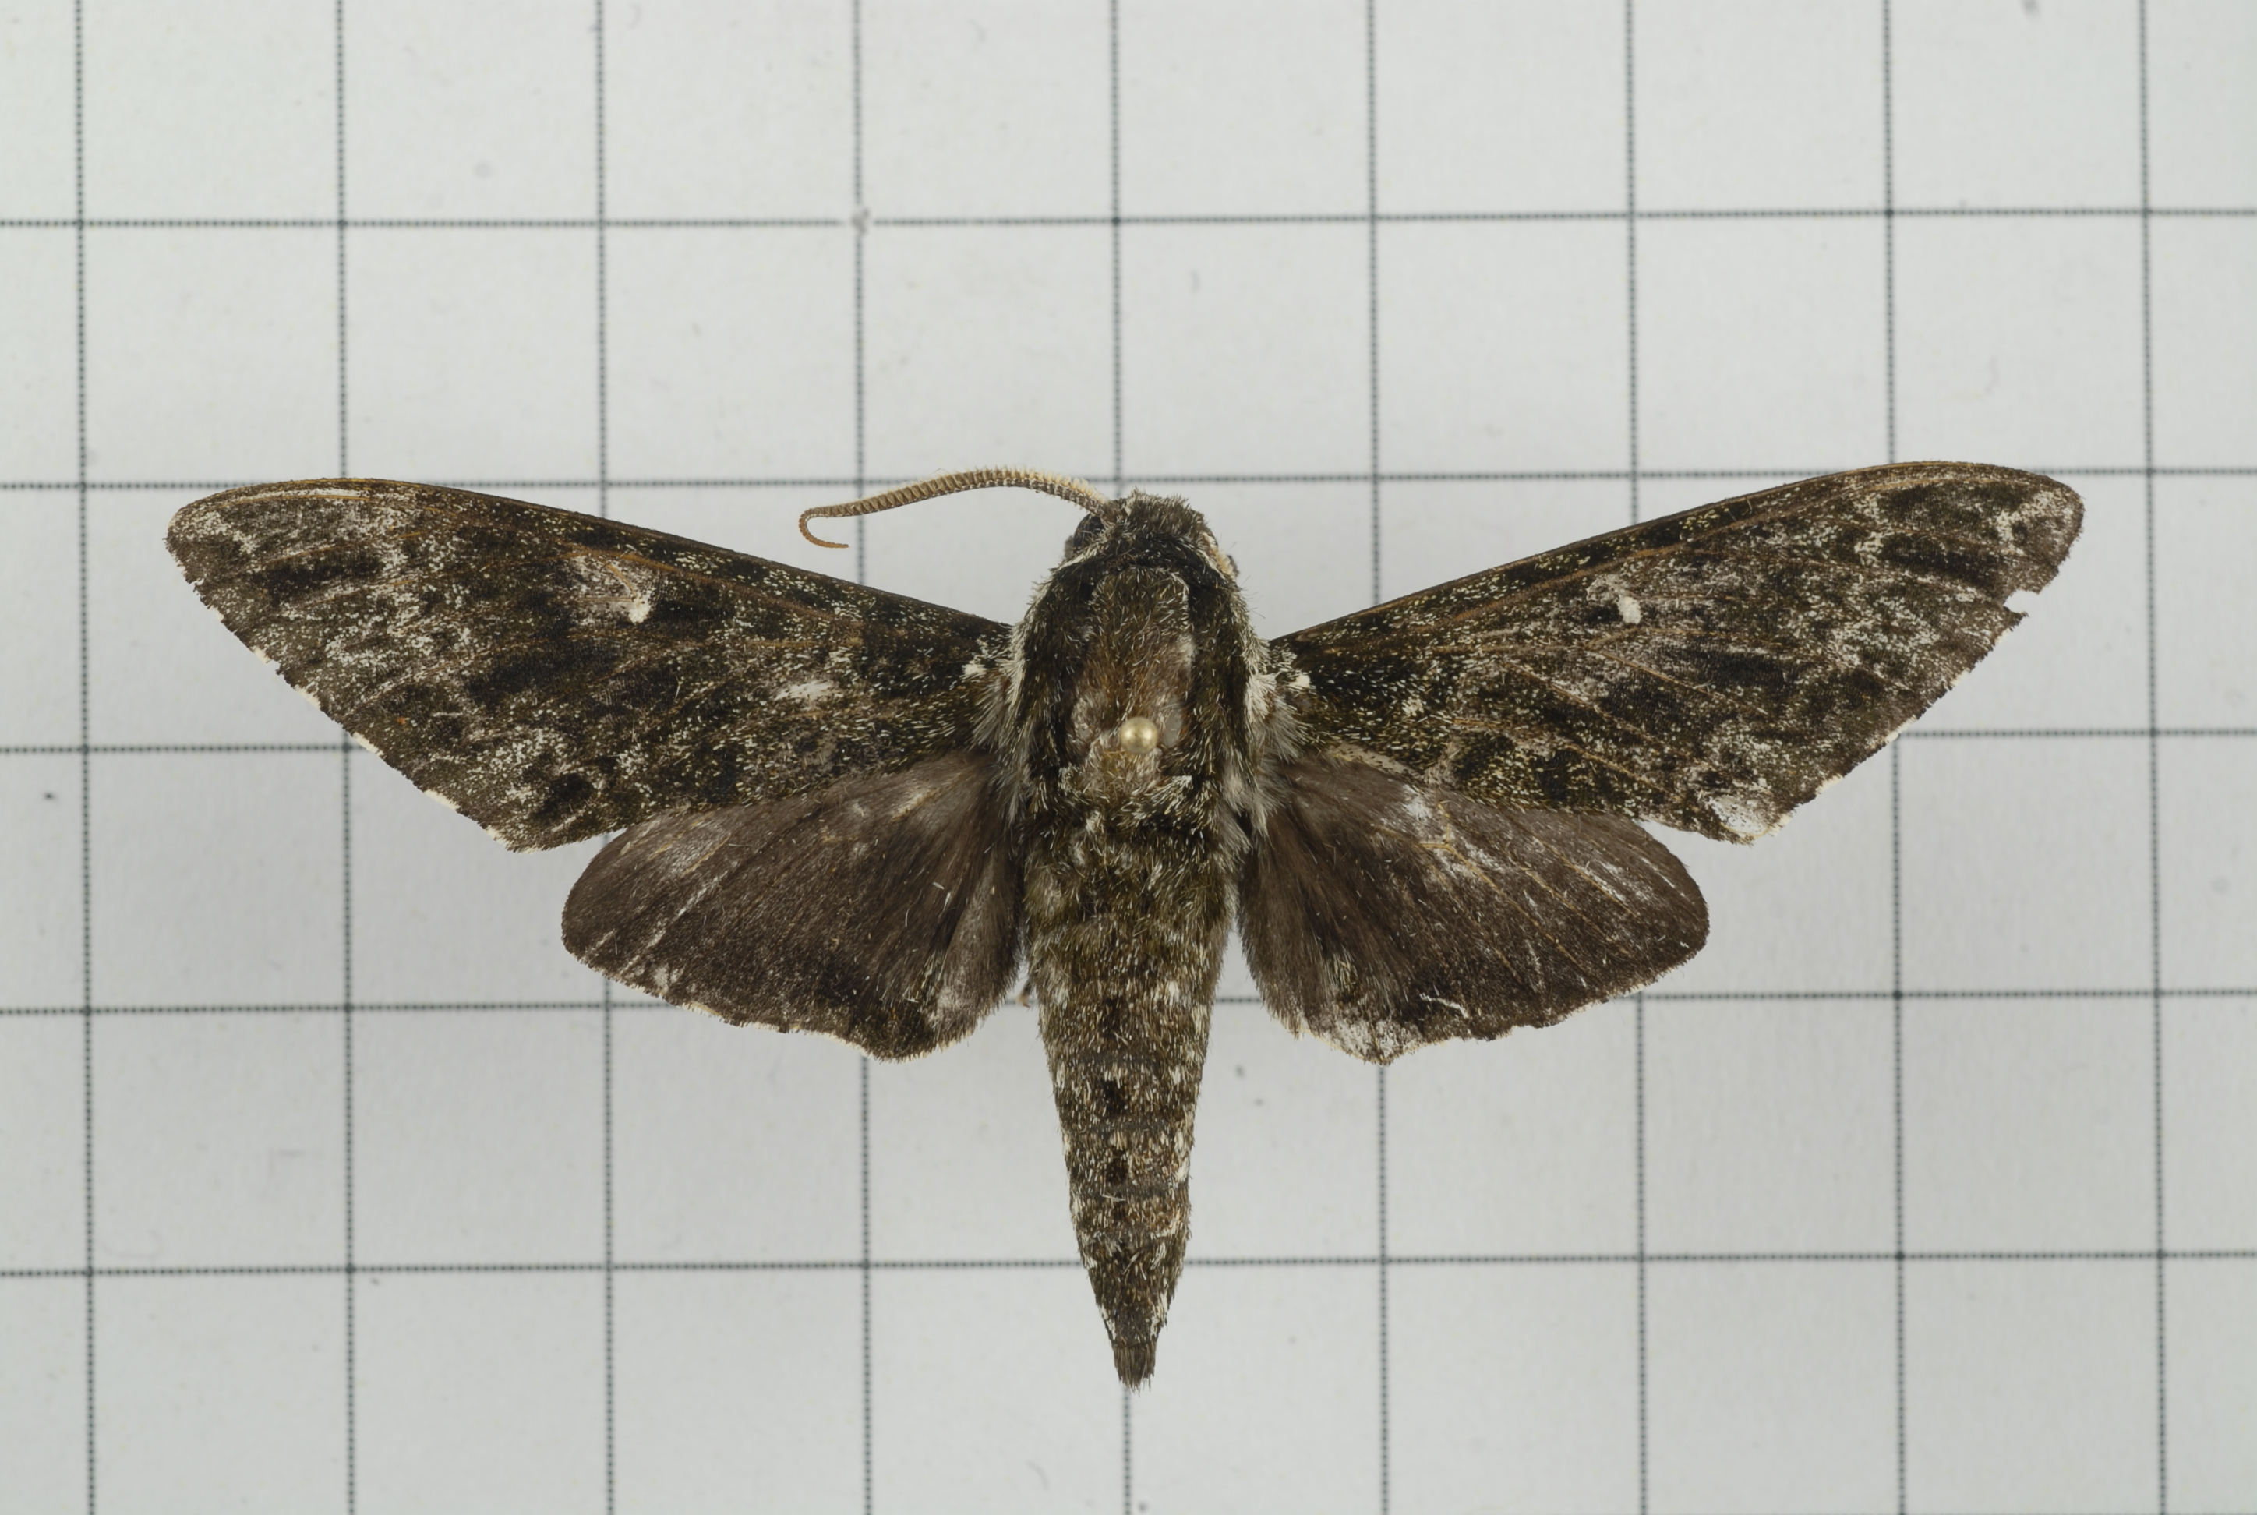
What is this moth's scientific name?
Dolbina formosana
